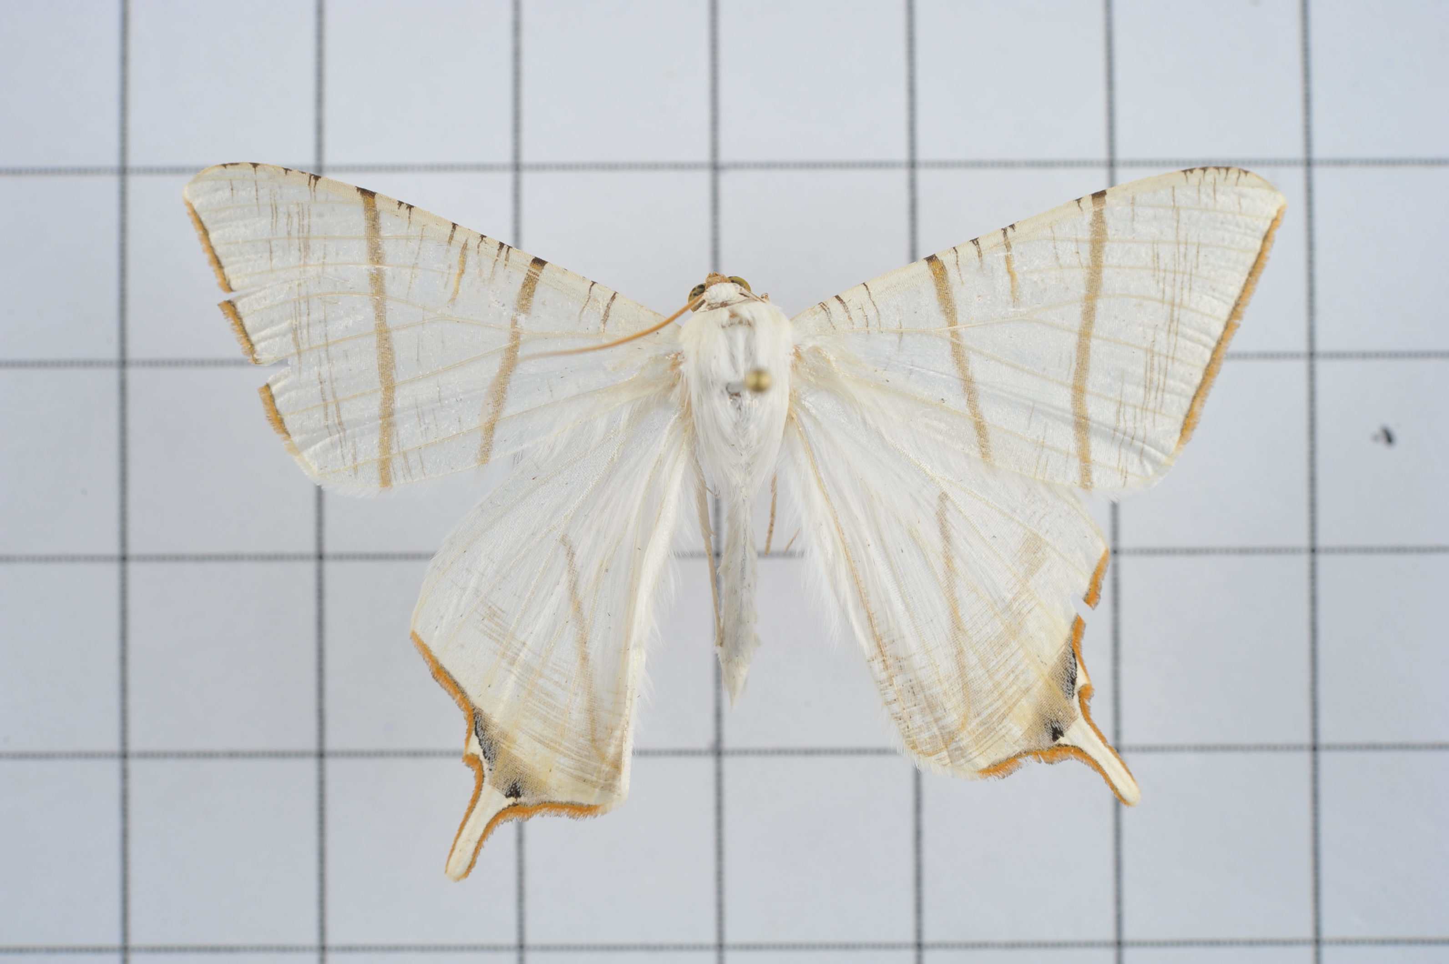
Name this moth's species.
Ourapteryx clara formosana
